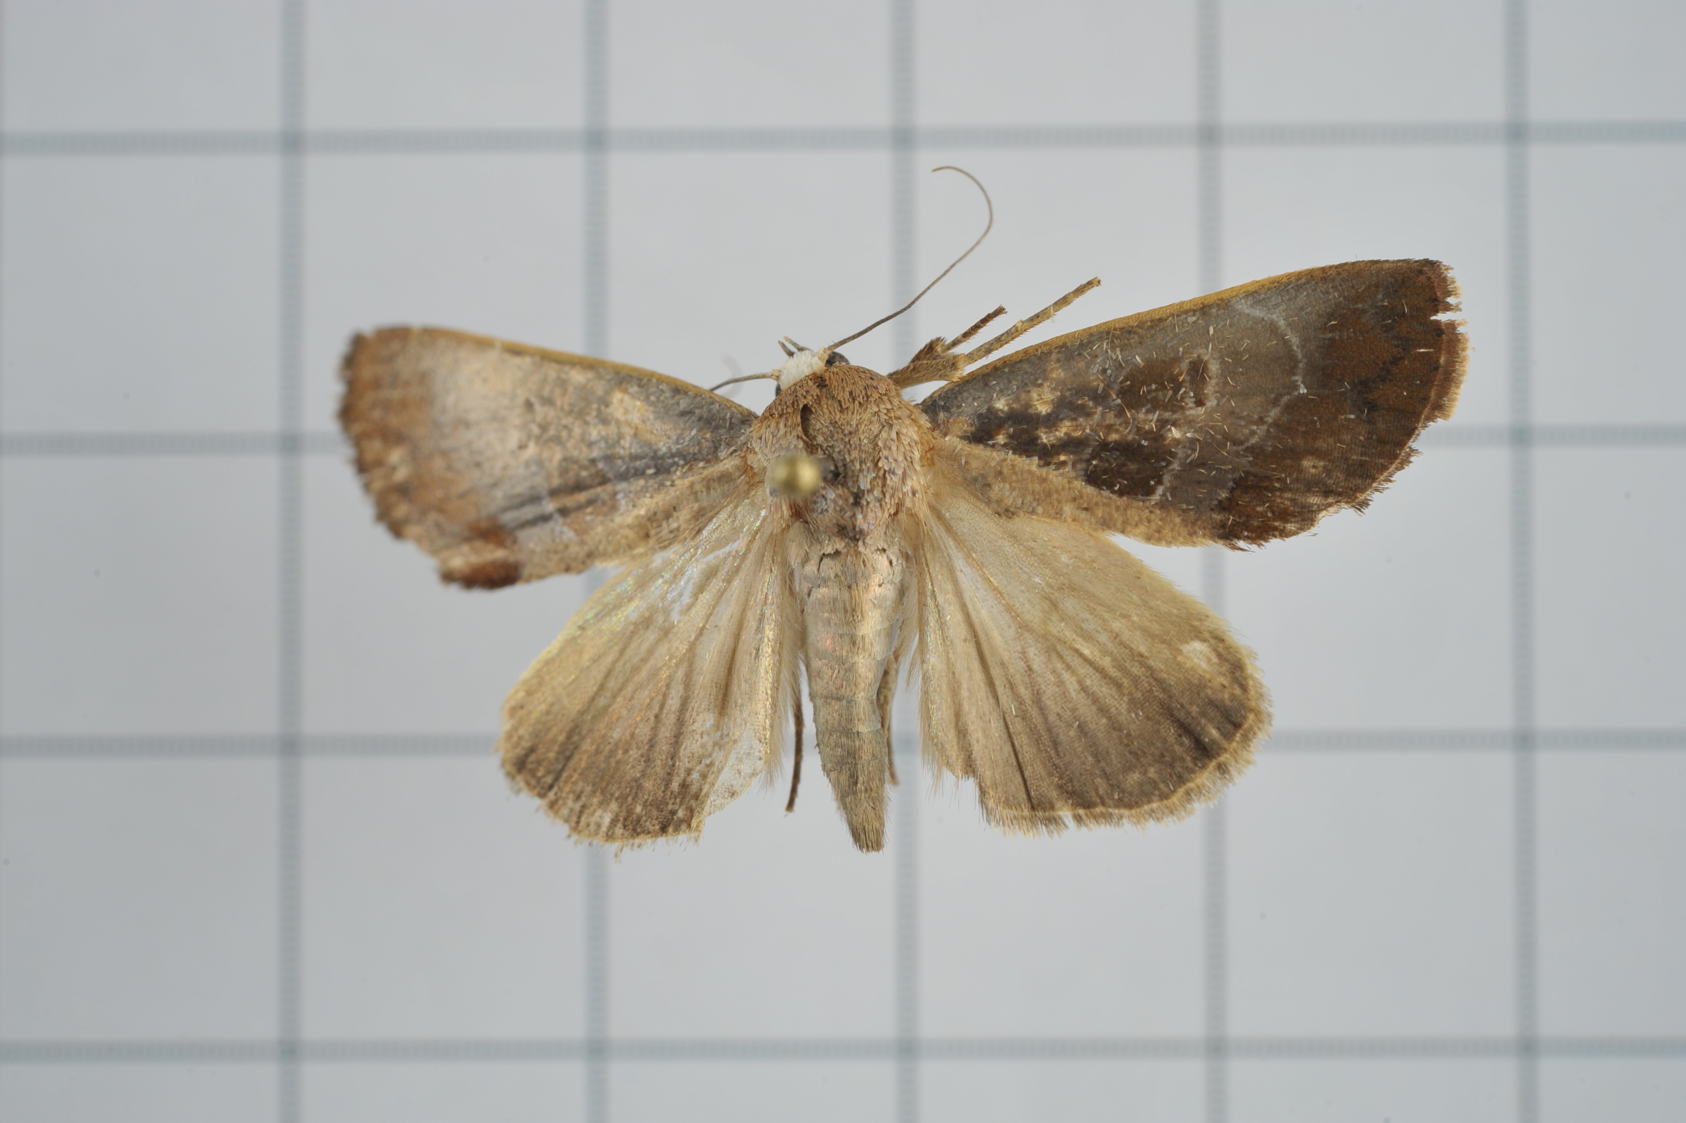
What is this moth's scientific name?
Westermannia elliptica elliptica
